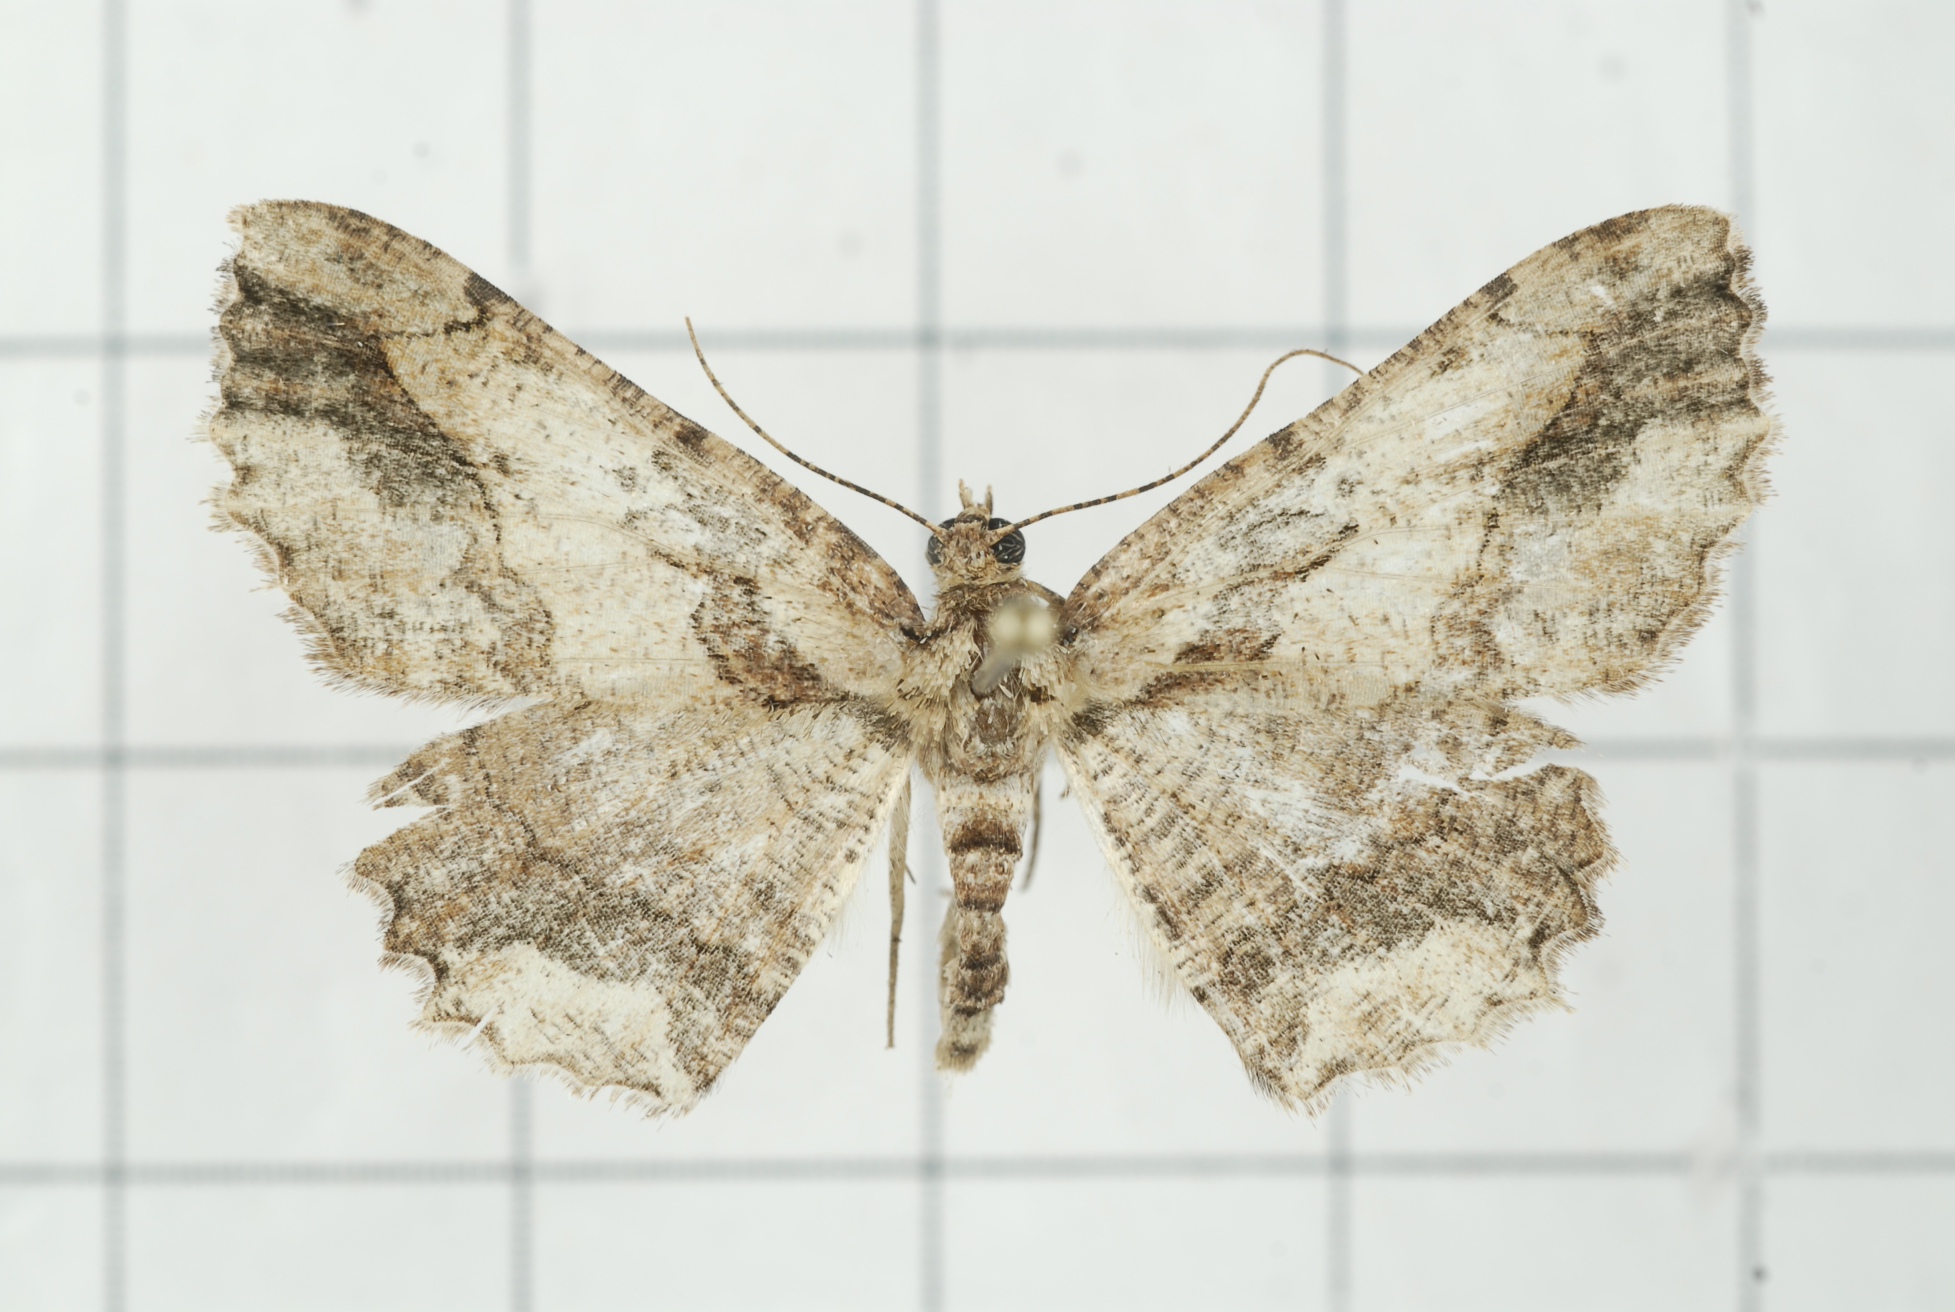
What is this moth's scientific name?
Menophra mitsundoi
